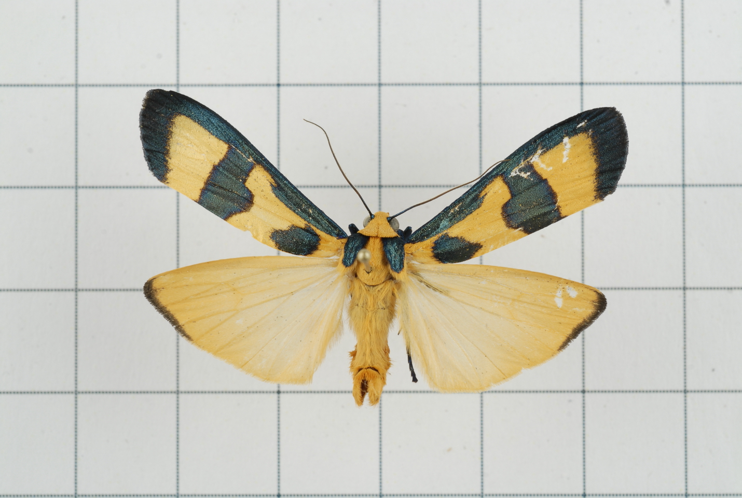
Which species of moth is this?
Chrysaeglia magnifica
